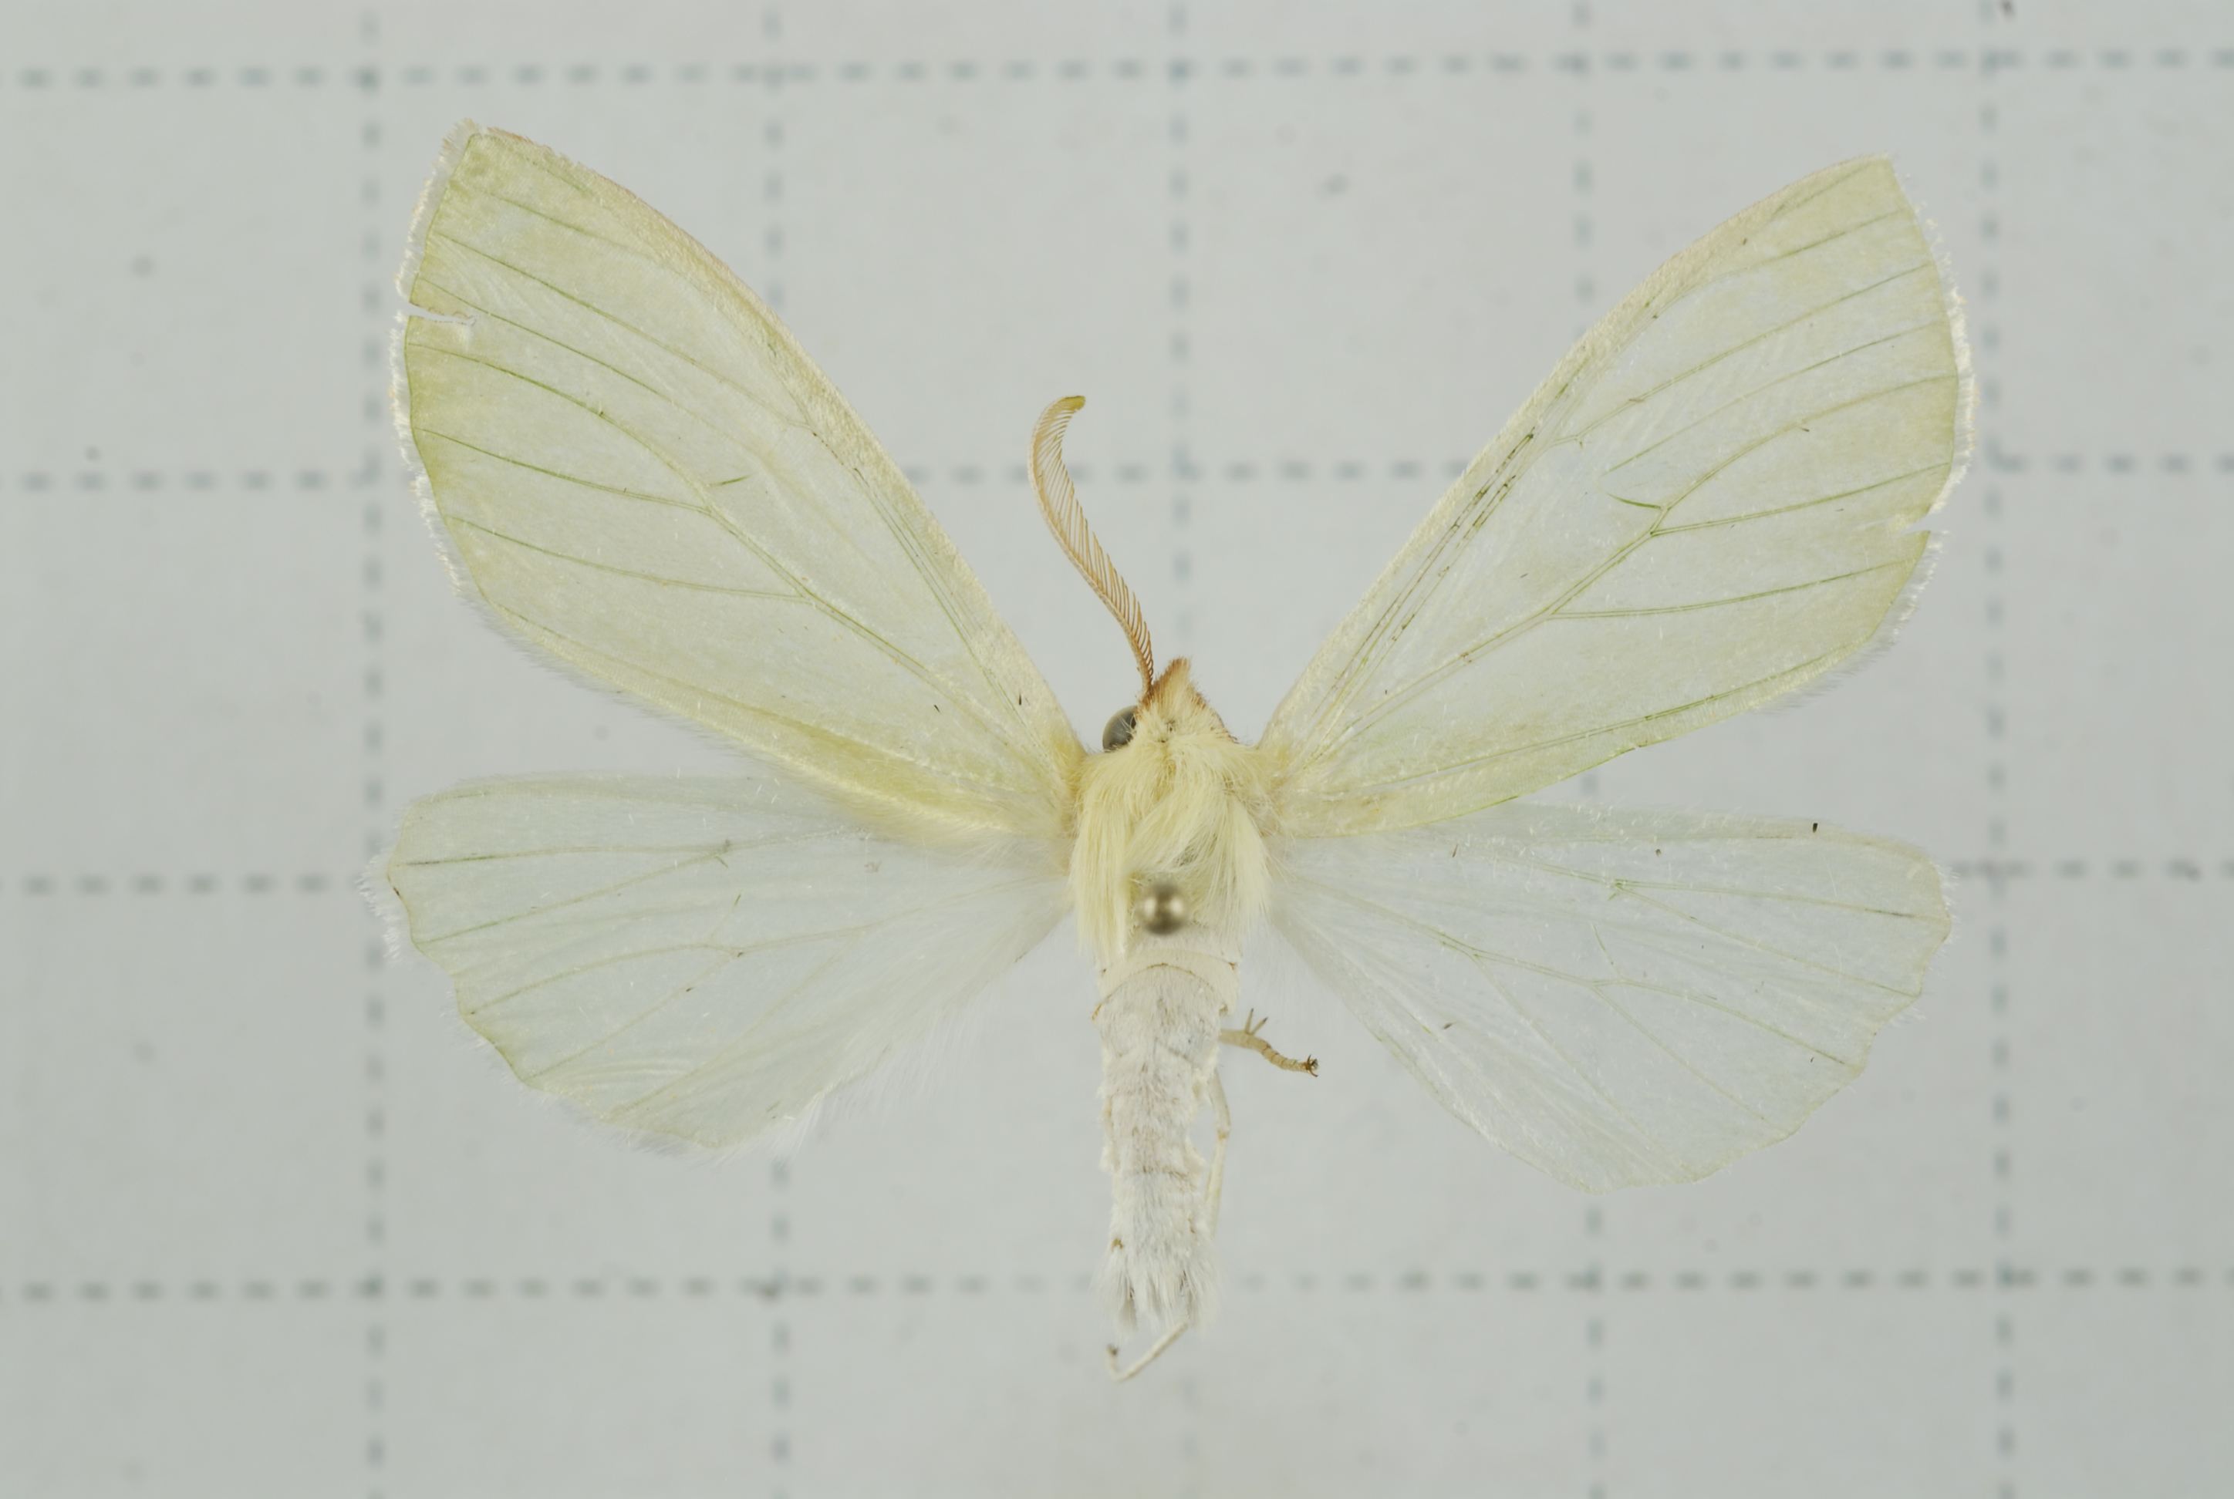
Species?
Doratoptera lutea
